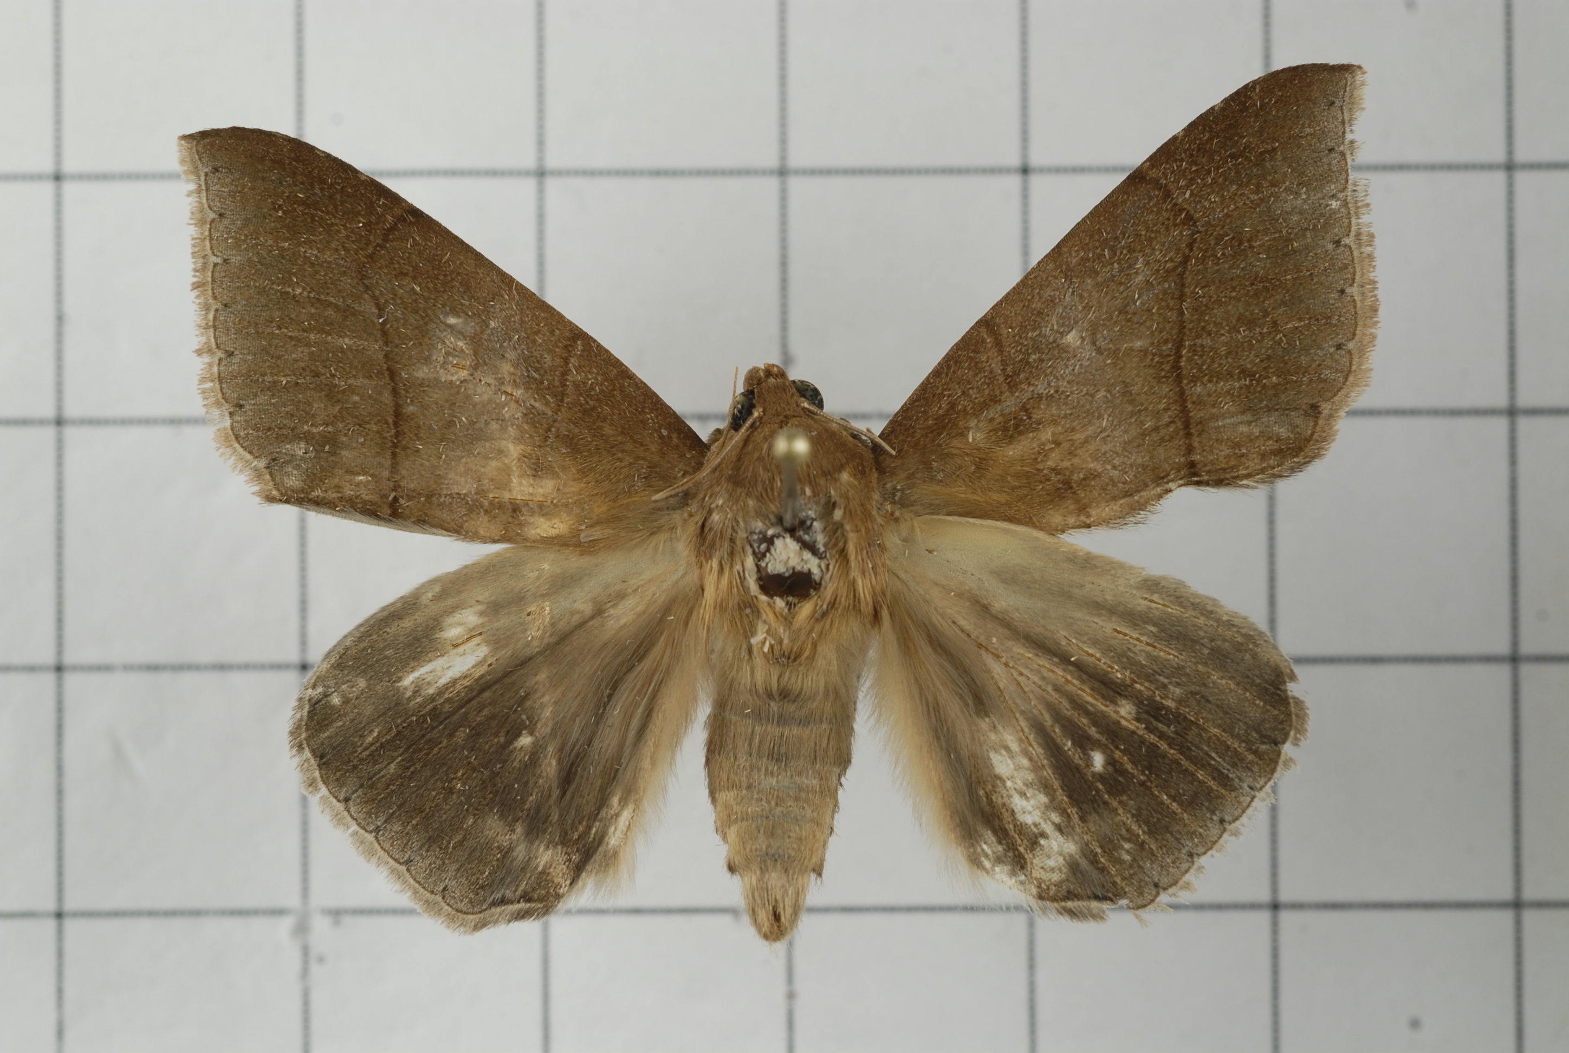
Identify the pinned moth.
Bastilla absentimacula
